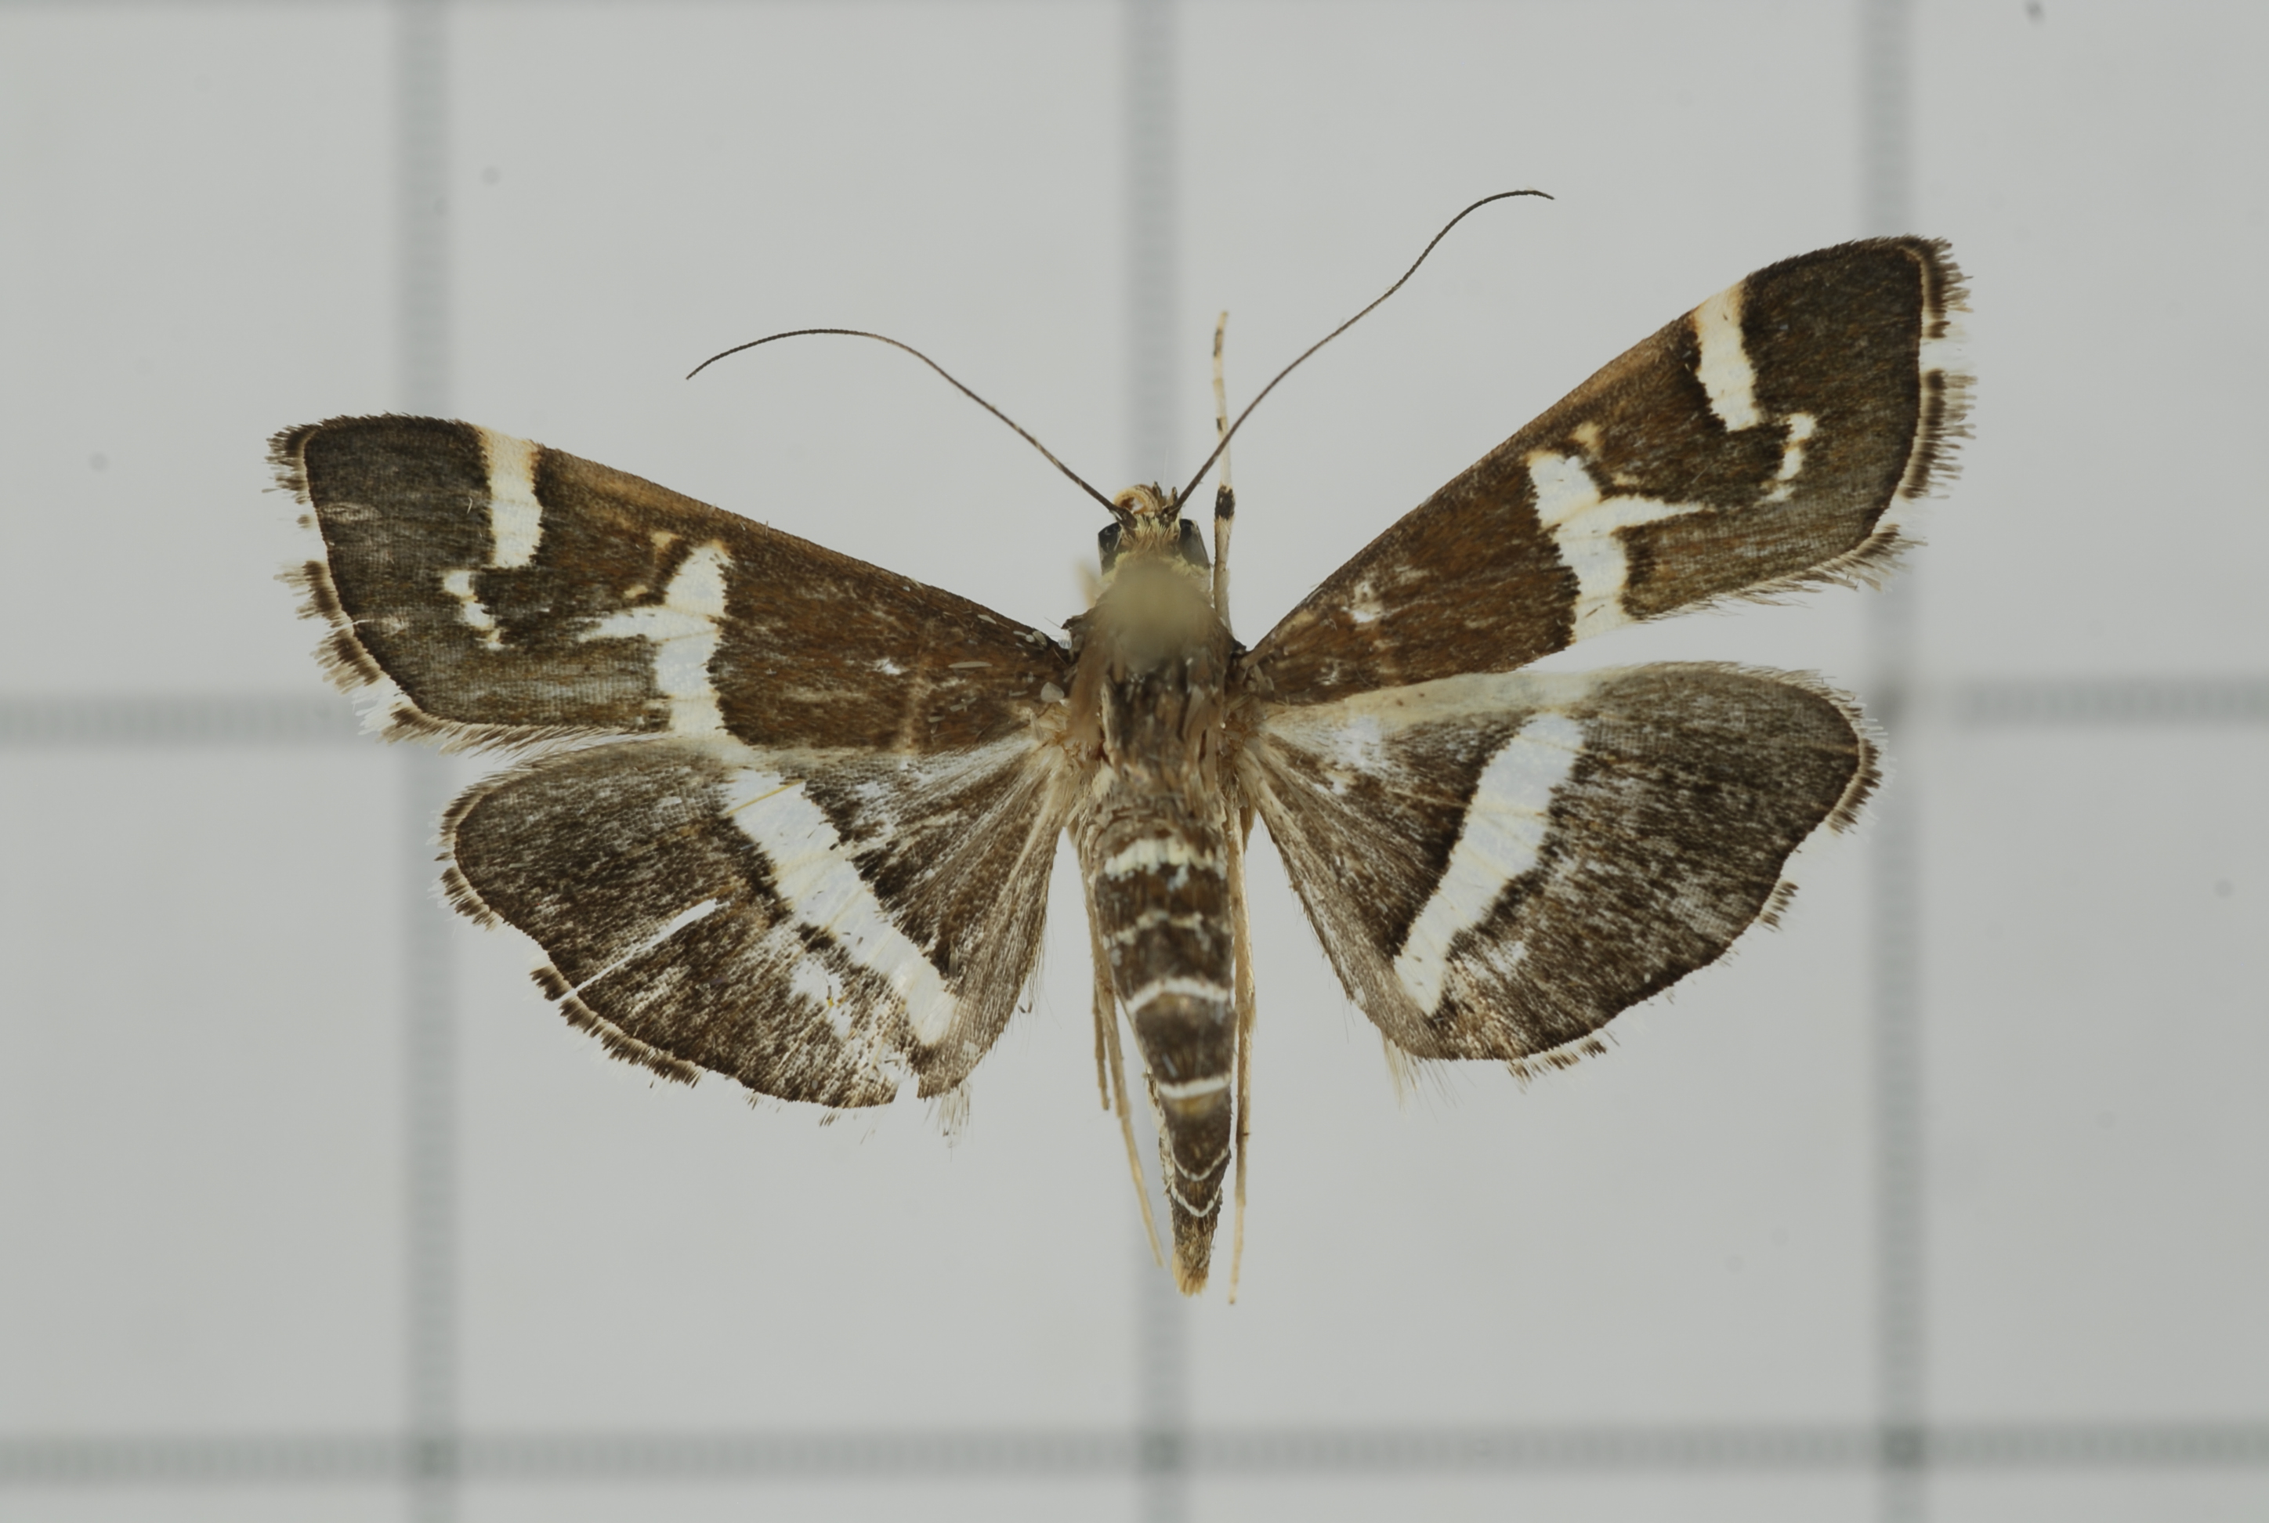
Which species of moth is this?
Spoladea recurvalis
